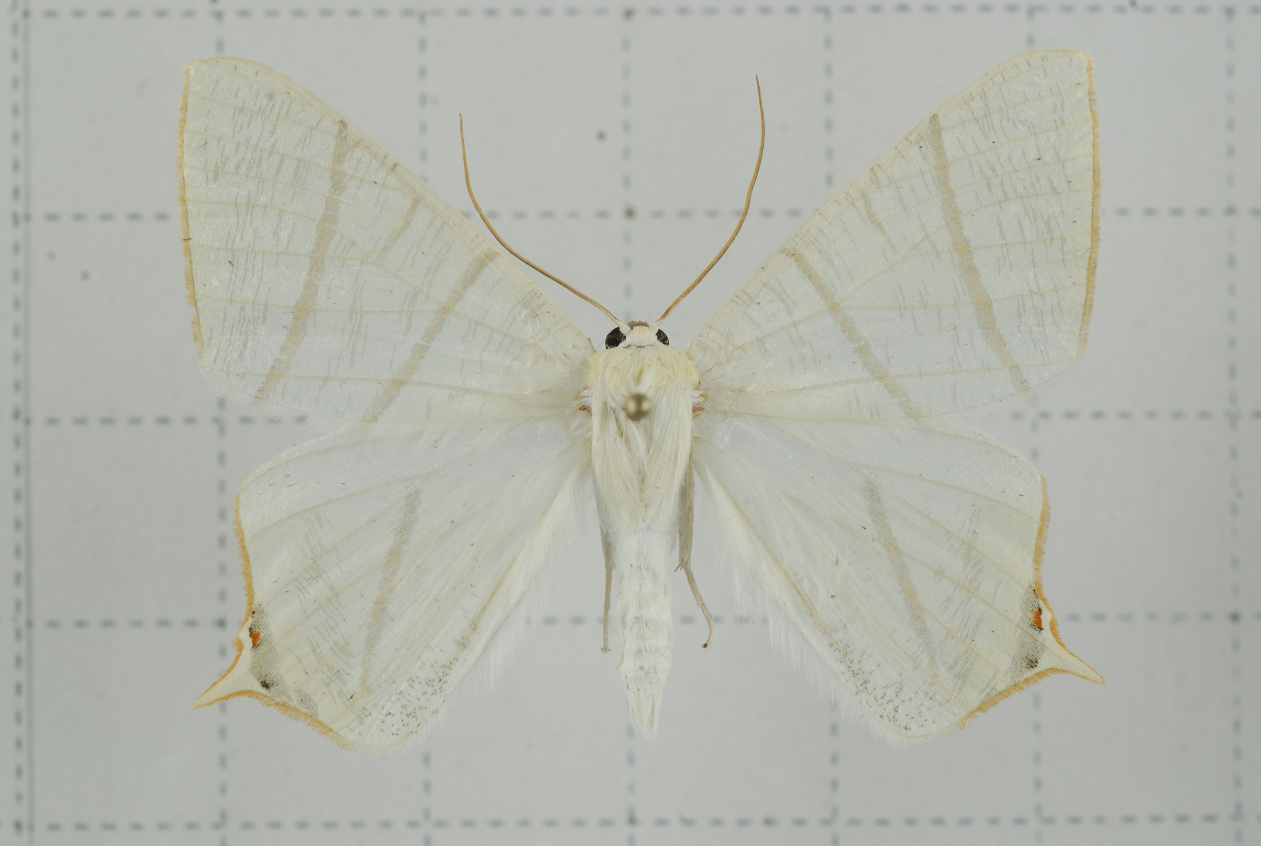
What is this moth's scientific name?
Ourapteryx pallidula
